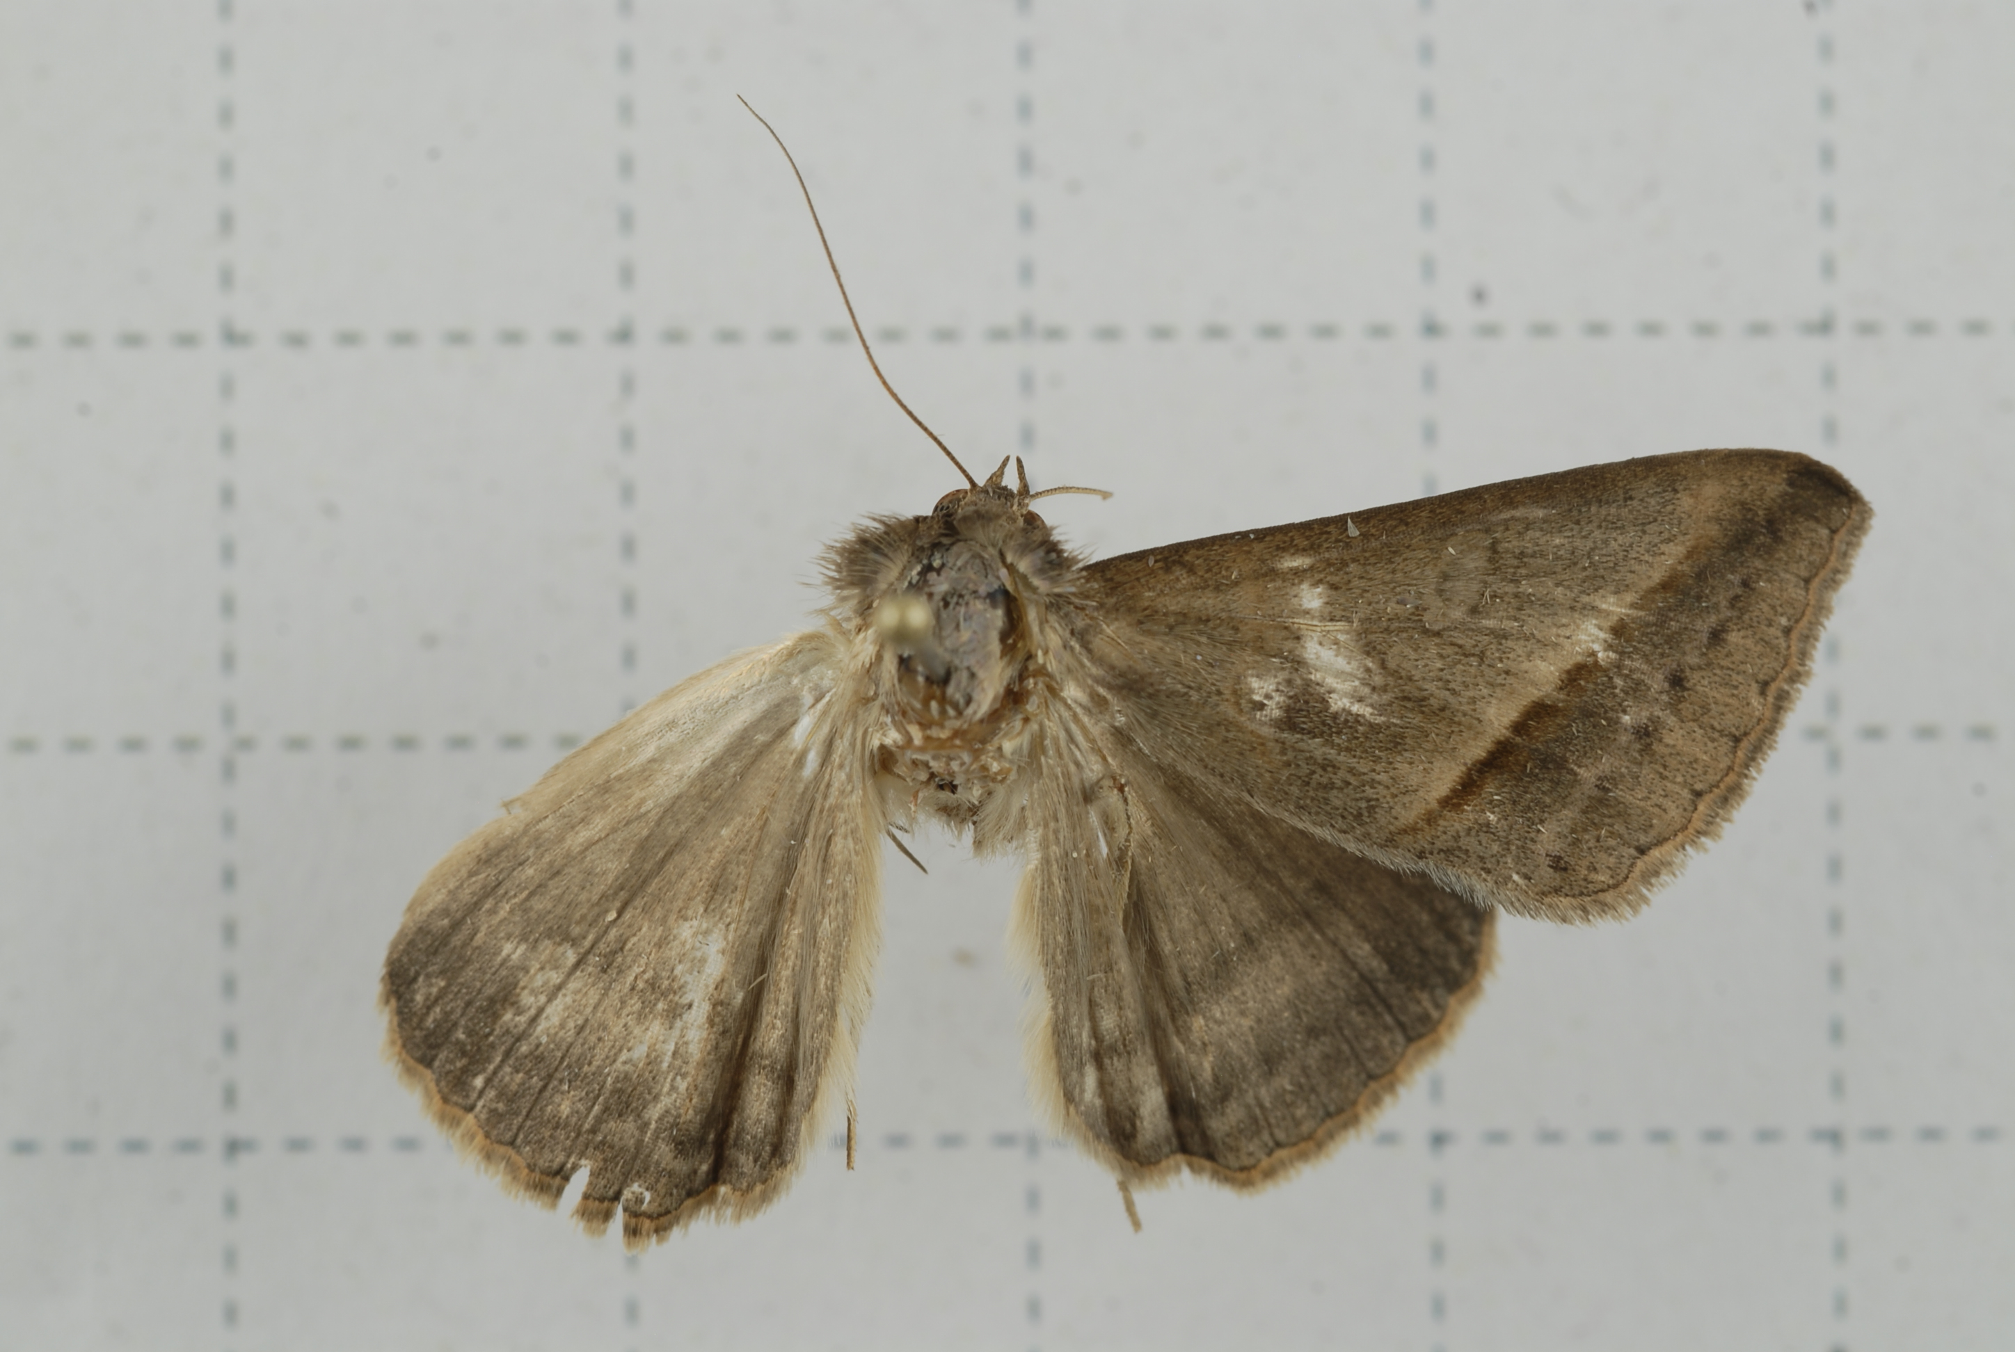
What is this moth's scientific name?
Mocis frugalis
